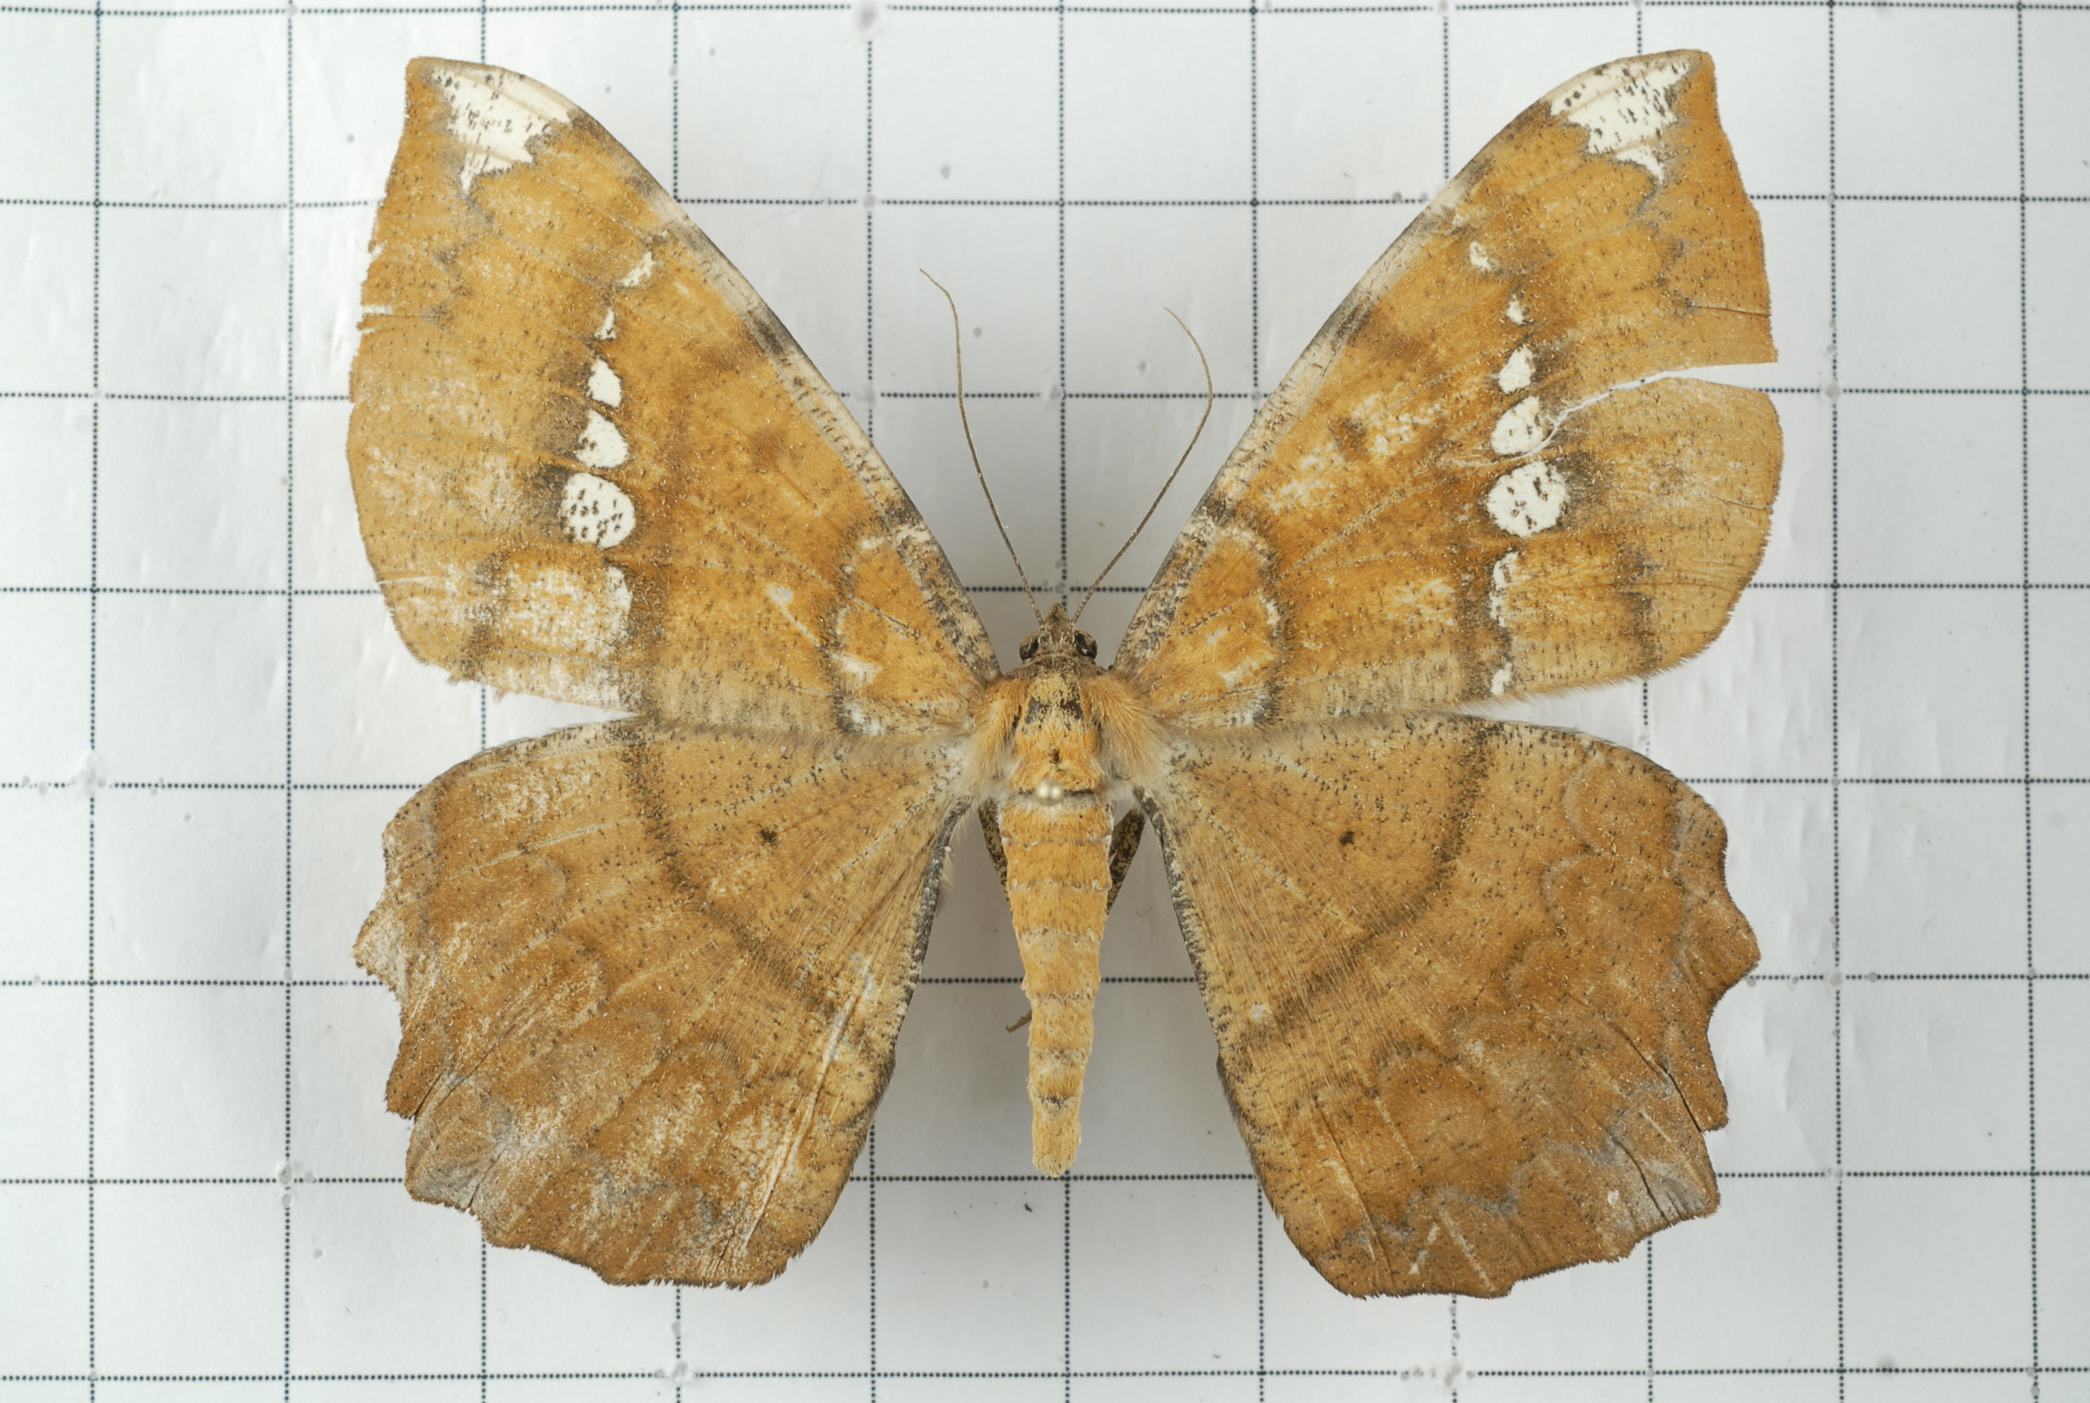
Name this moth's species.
Amblychia angeronaria
